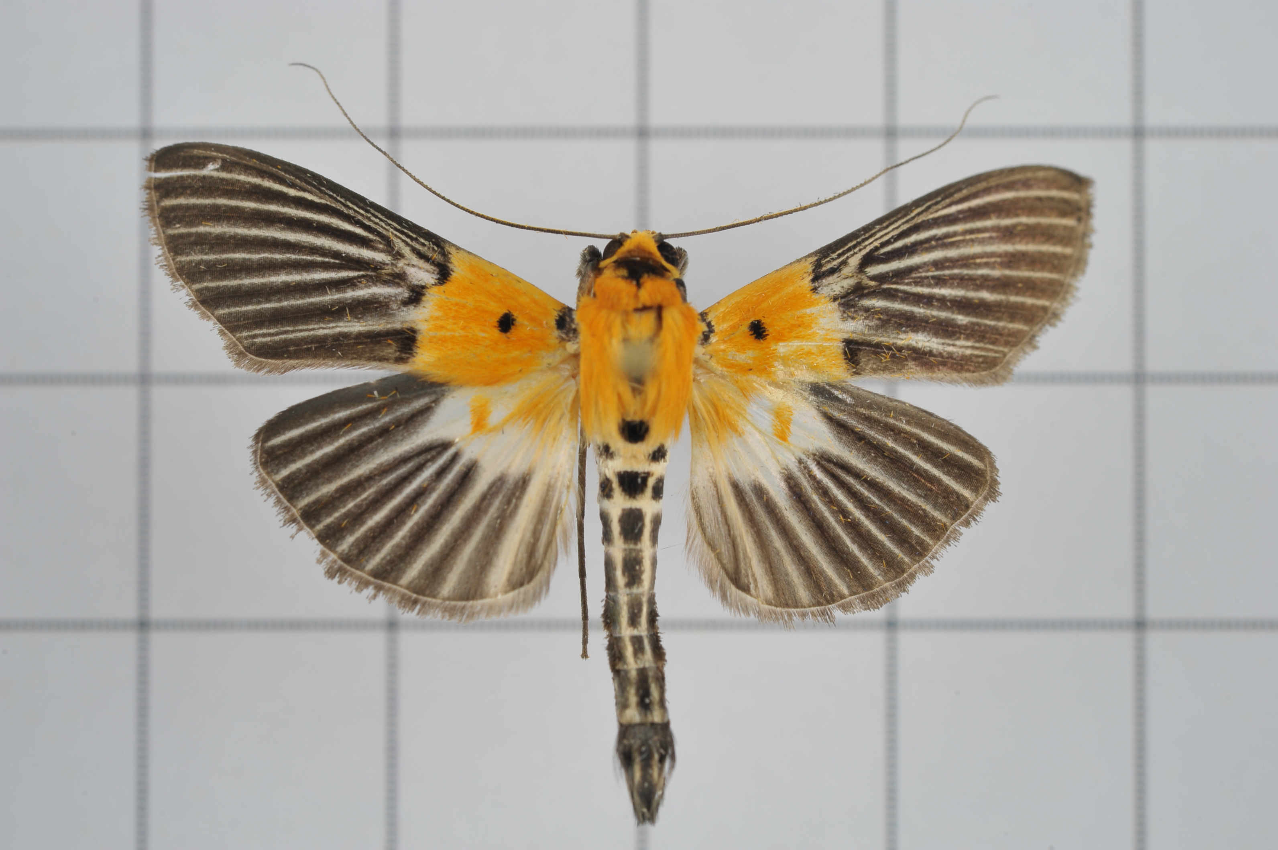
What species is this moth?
Nevrina procopia
